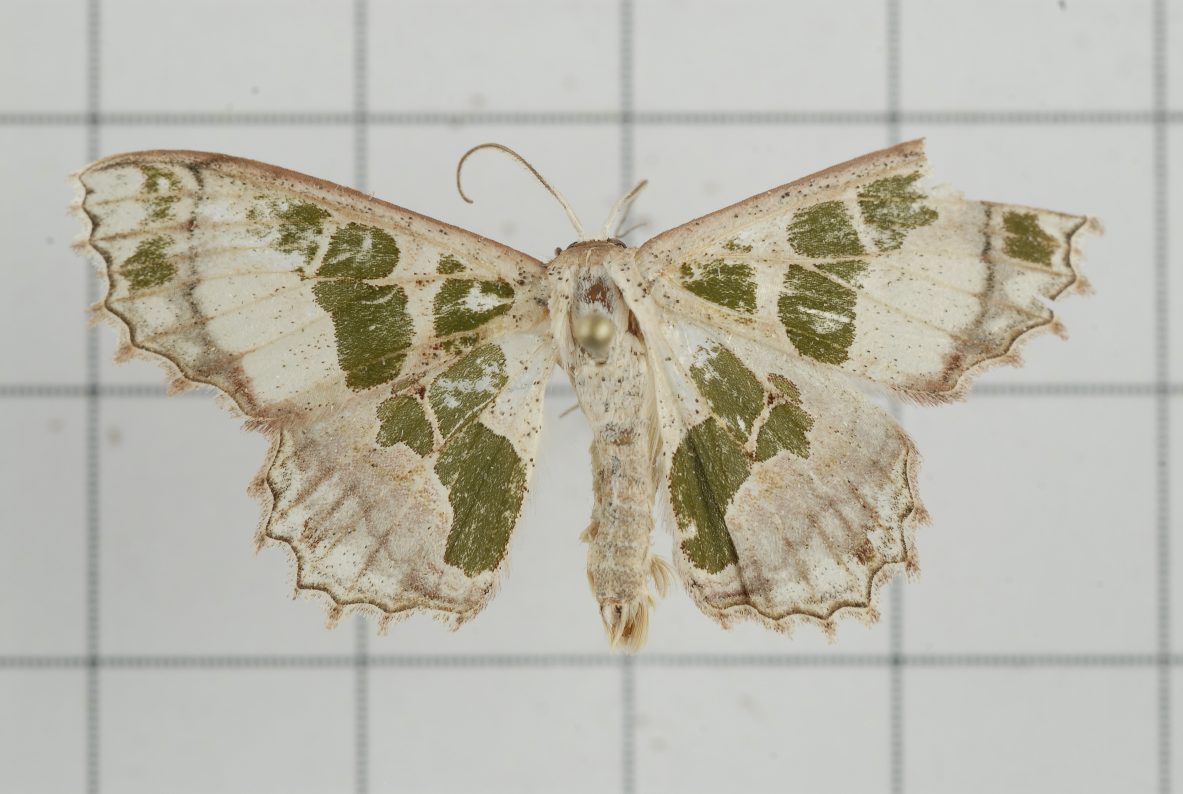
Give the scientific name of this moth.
Antitrygodes divisaria perturbata
